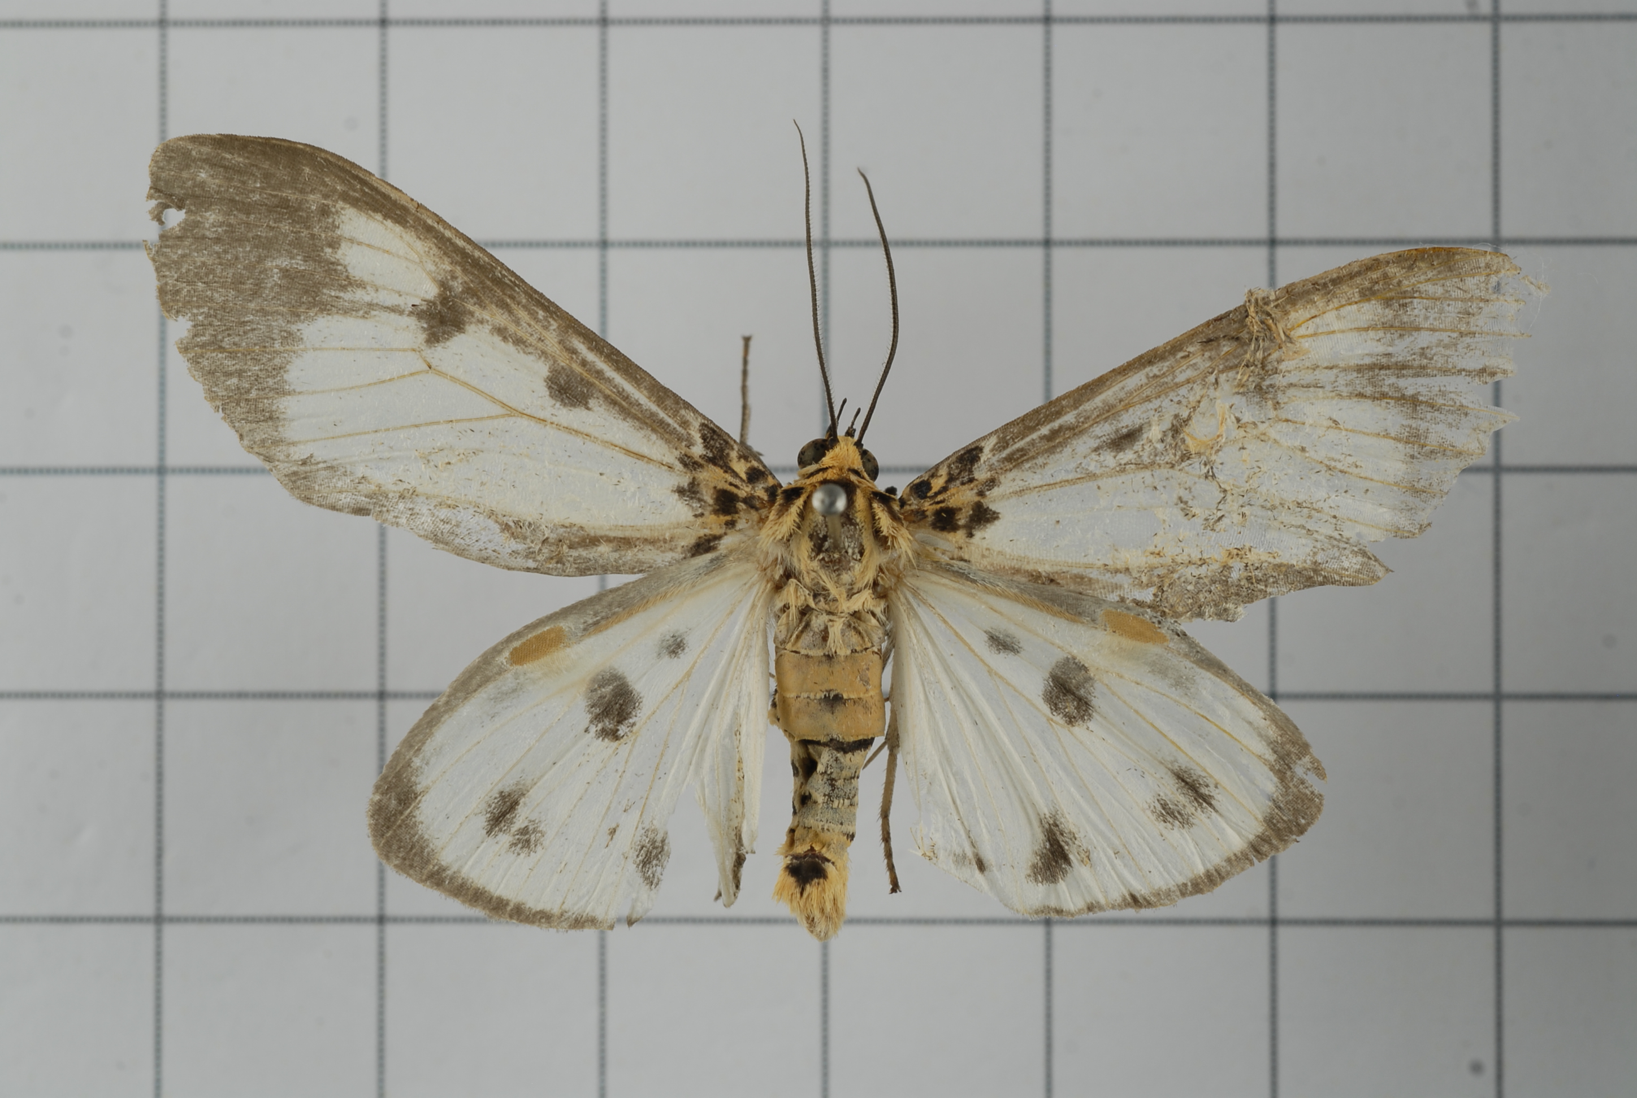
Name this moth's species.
Asota plana lacteata
